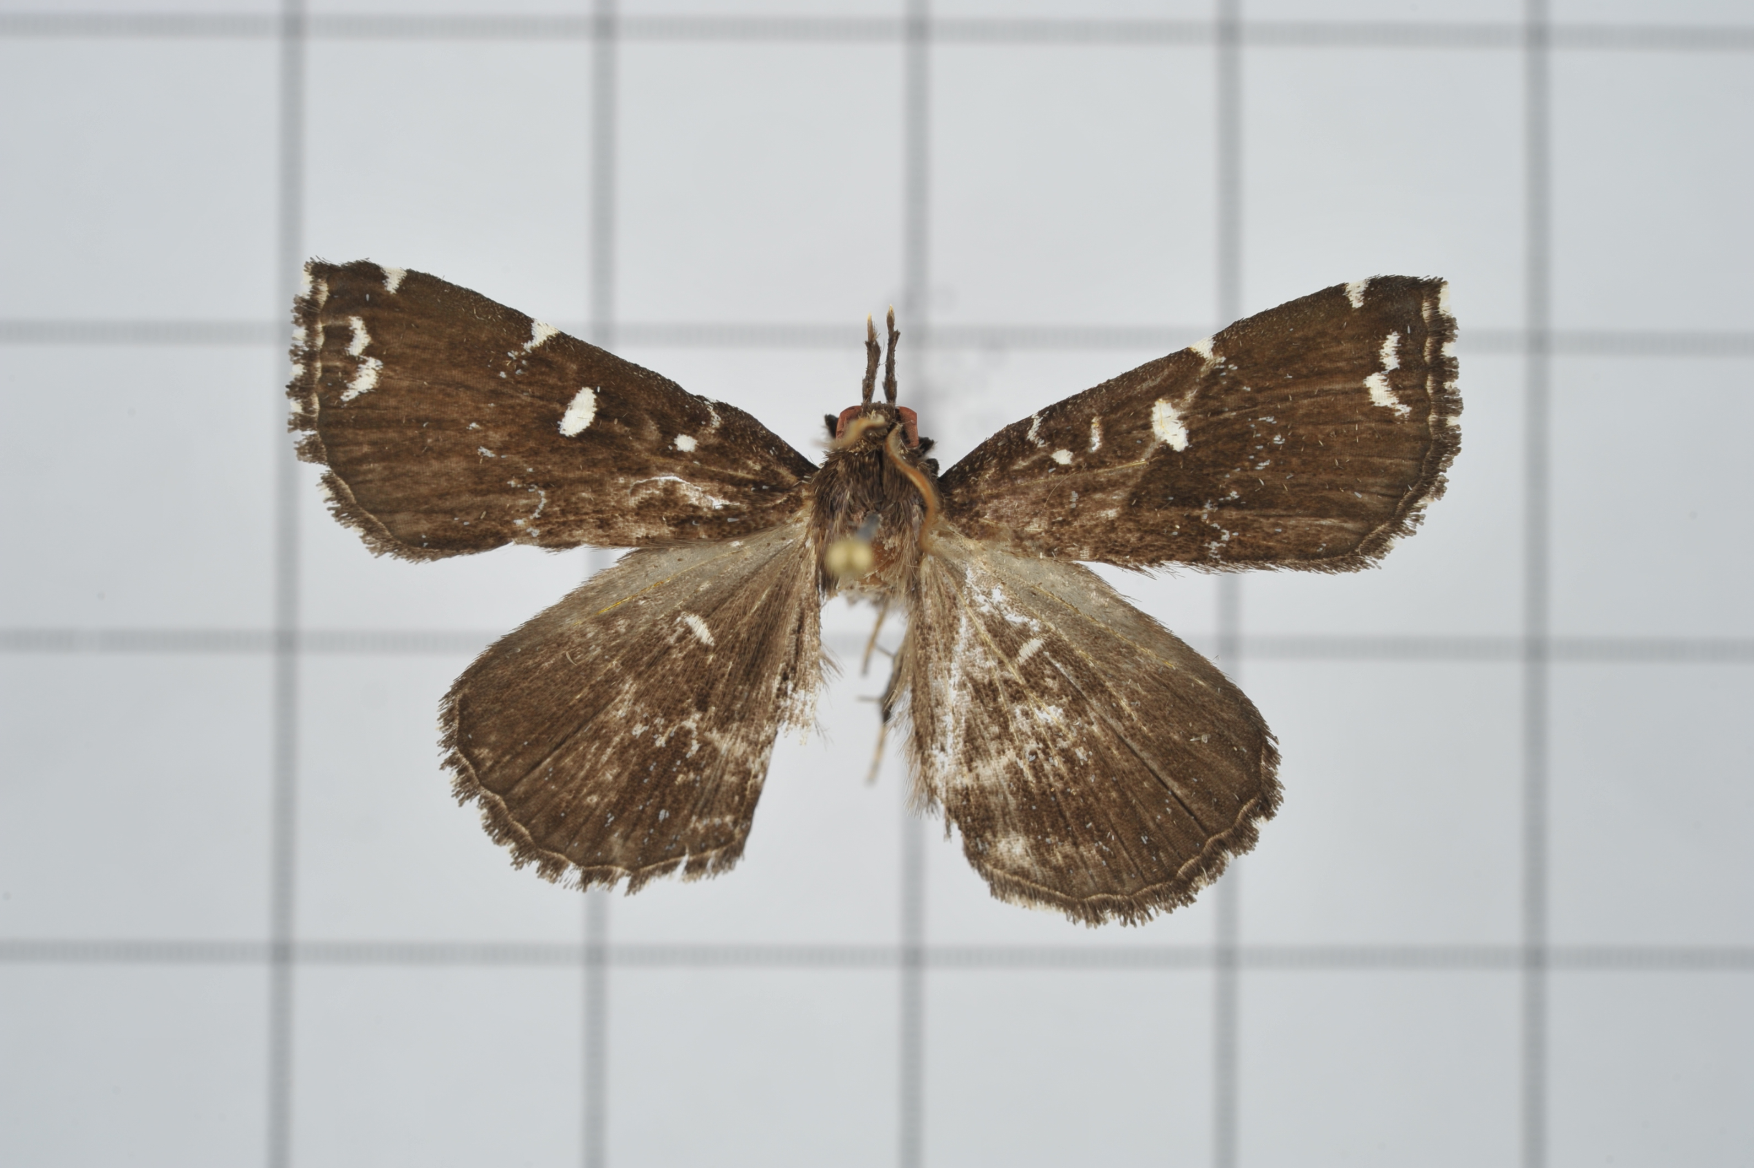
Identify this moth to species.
Adrapsa simplex
